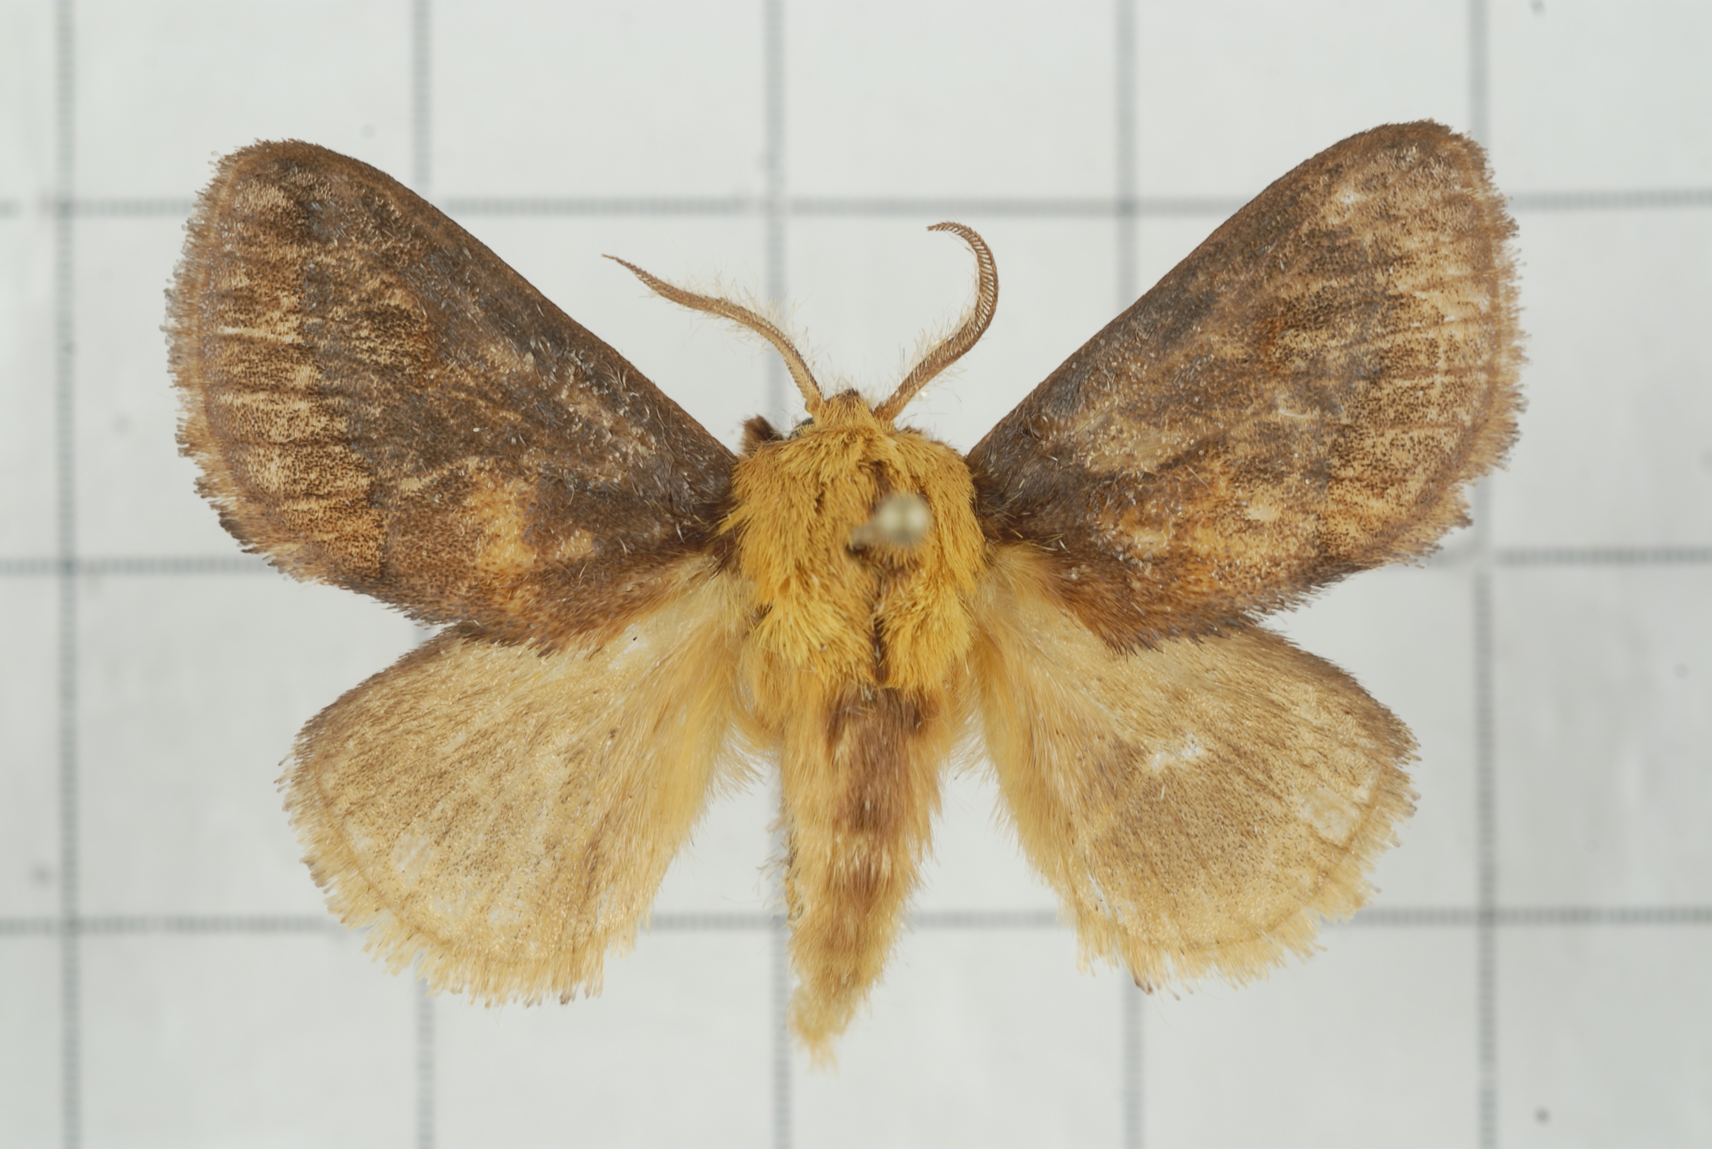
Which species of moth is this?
Narosoideus flavidorsalis
